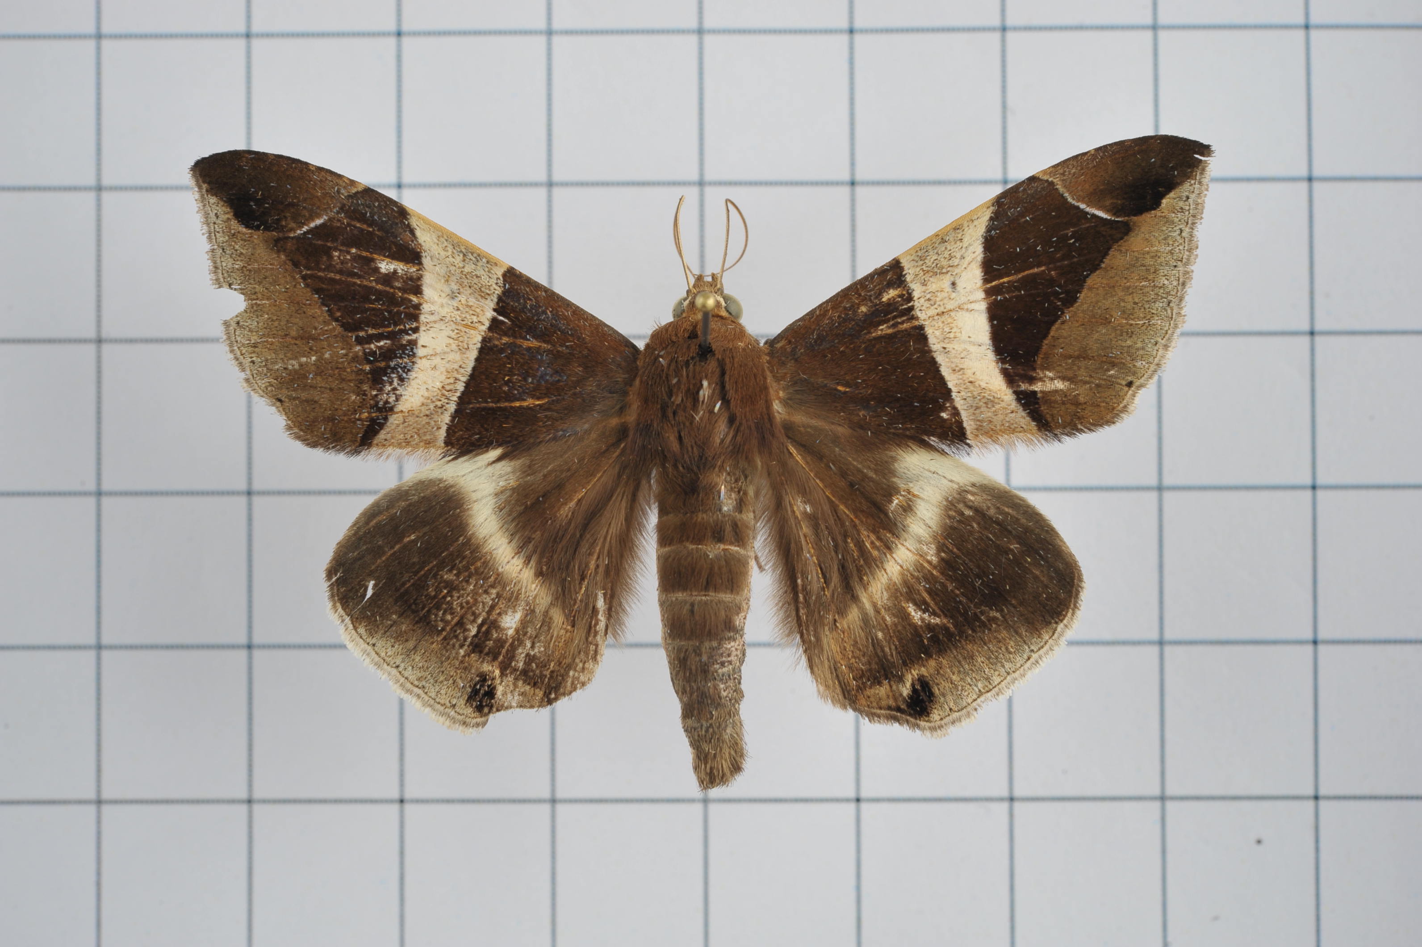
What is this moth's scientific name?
Bastilla praetermissa
